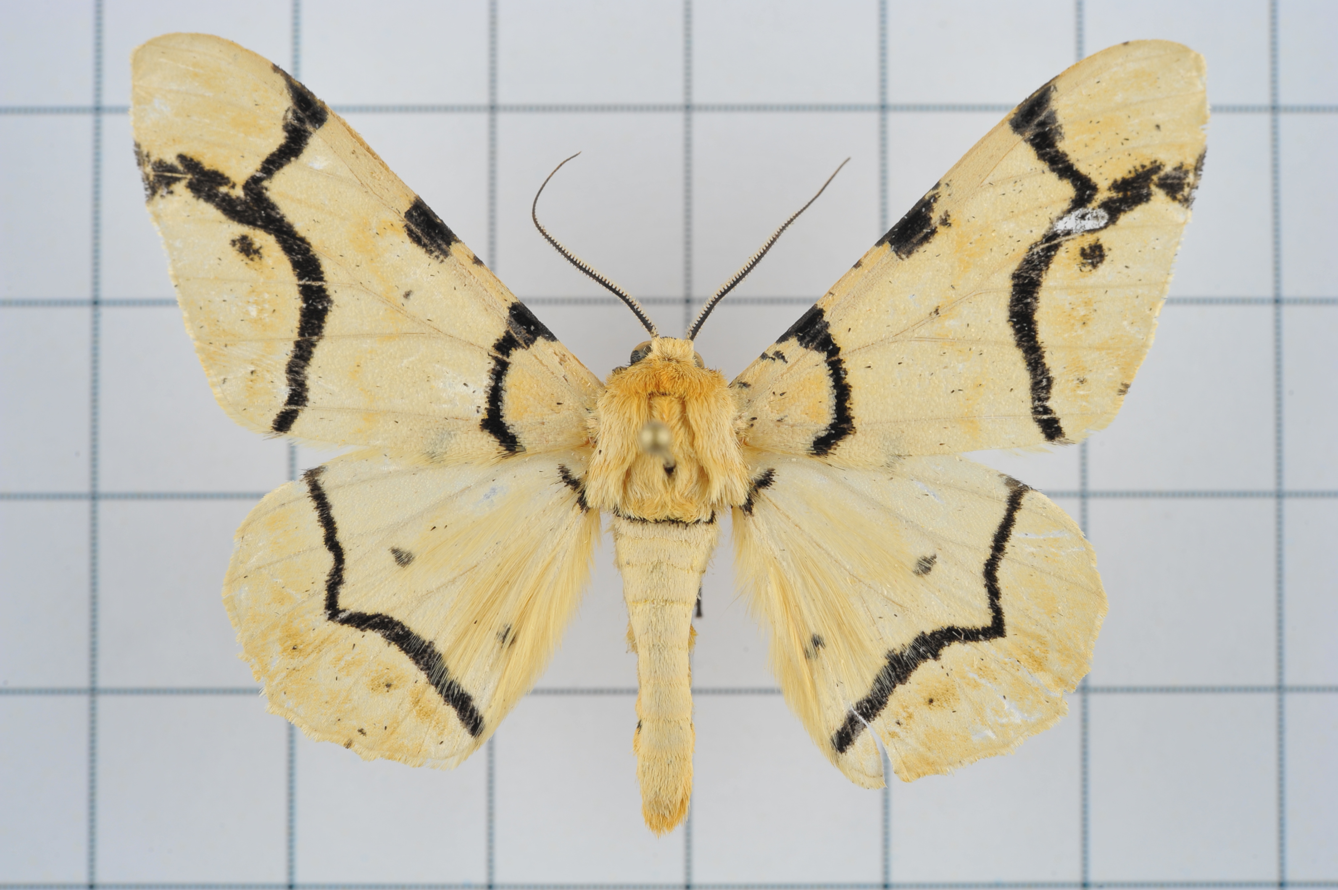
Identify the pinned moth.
Biston perclara
